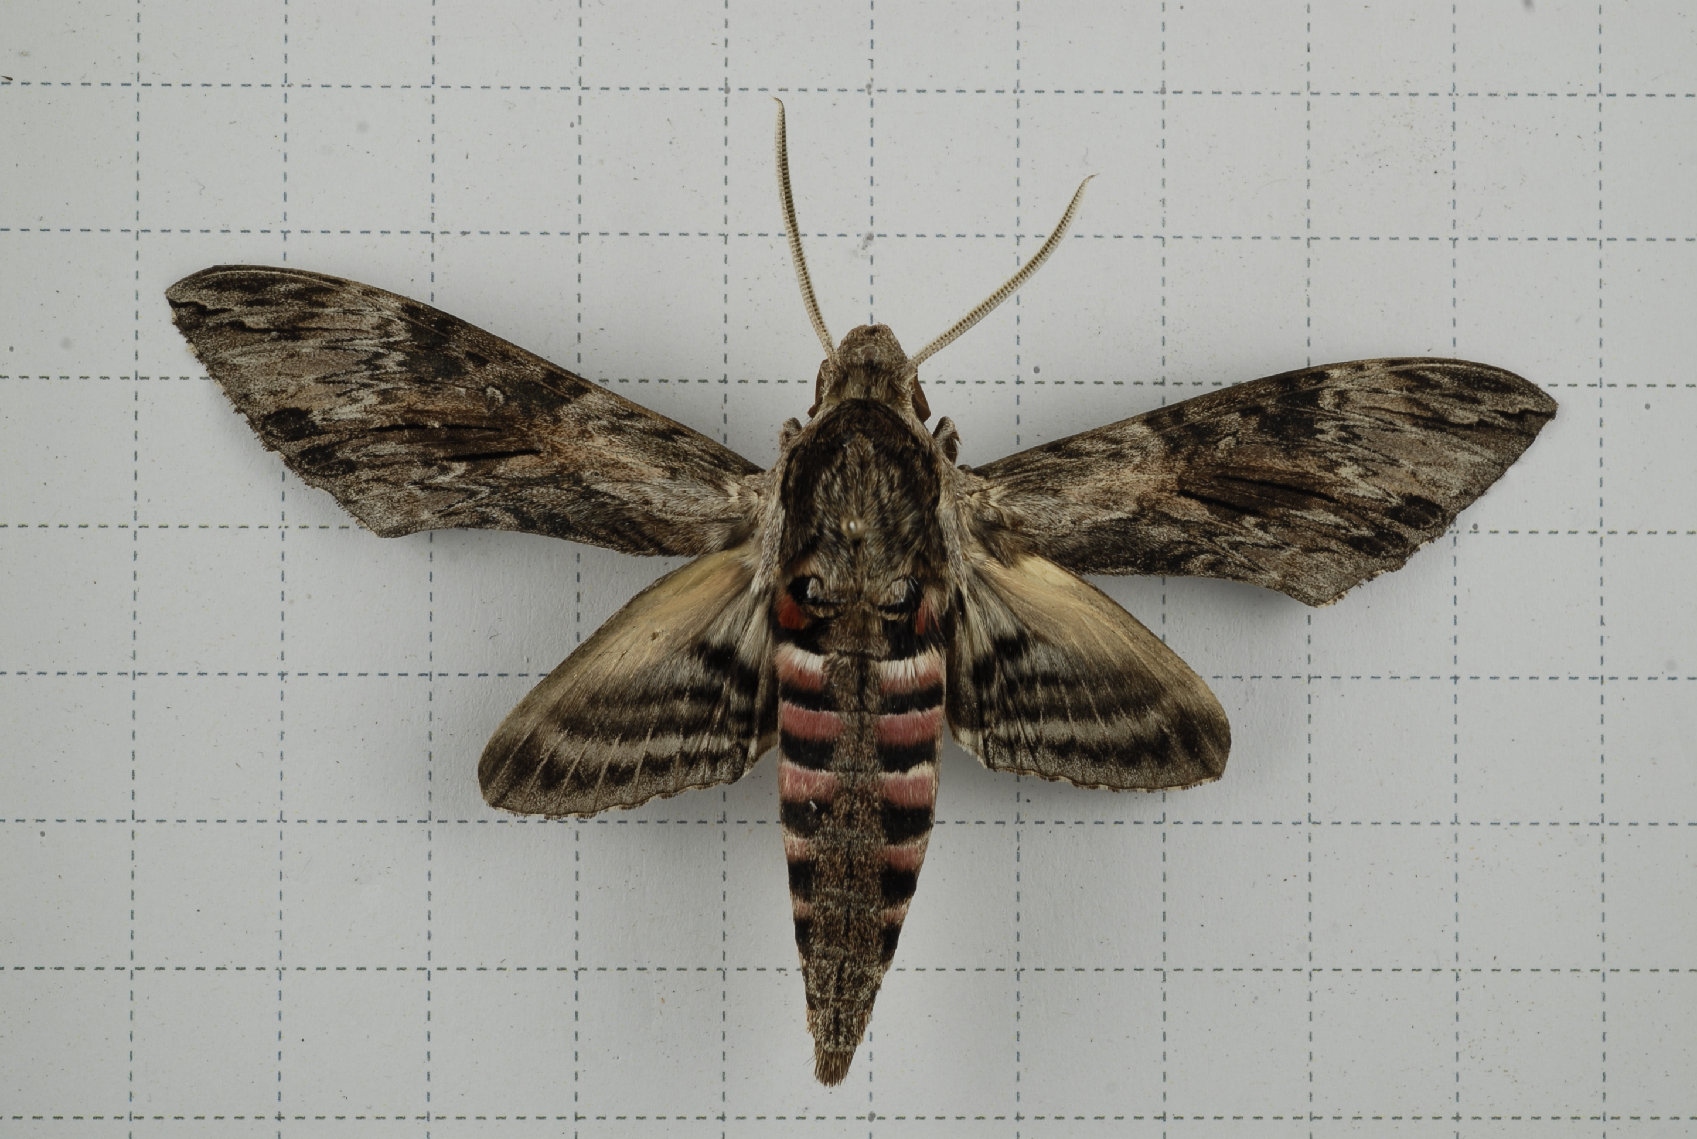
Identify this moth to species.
Agrius convolvuli
